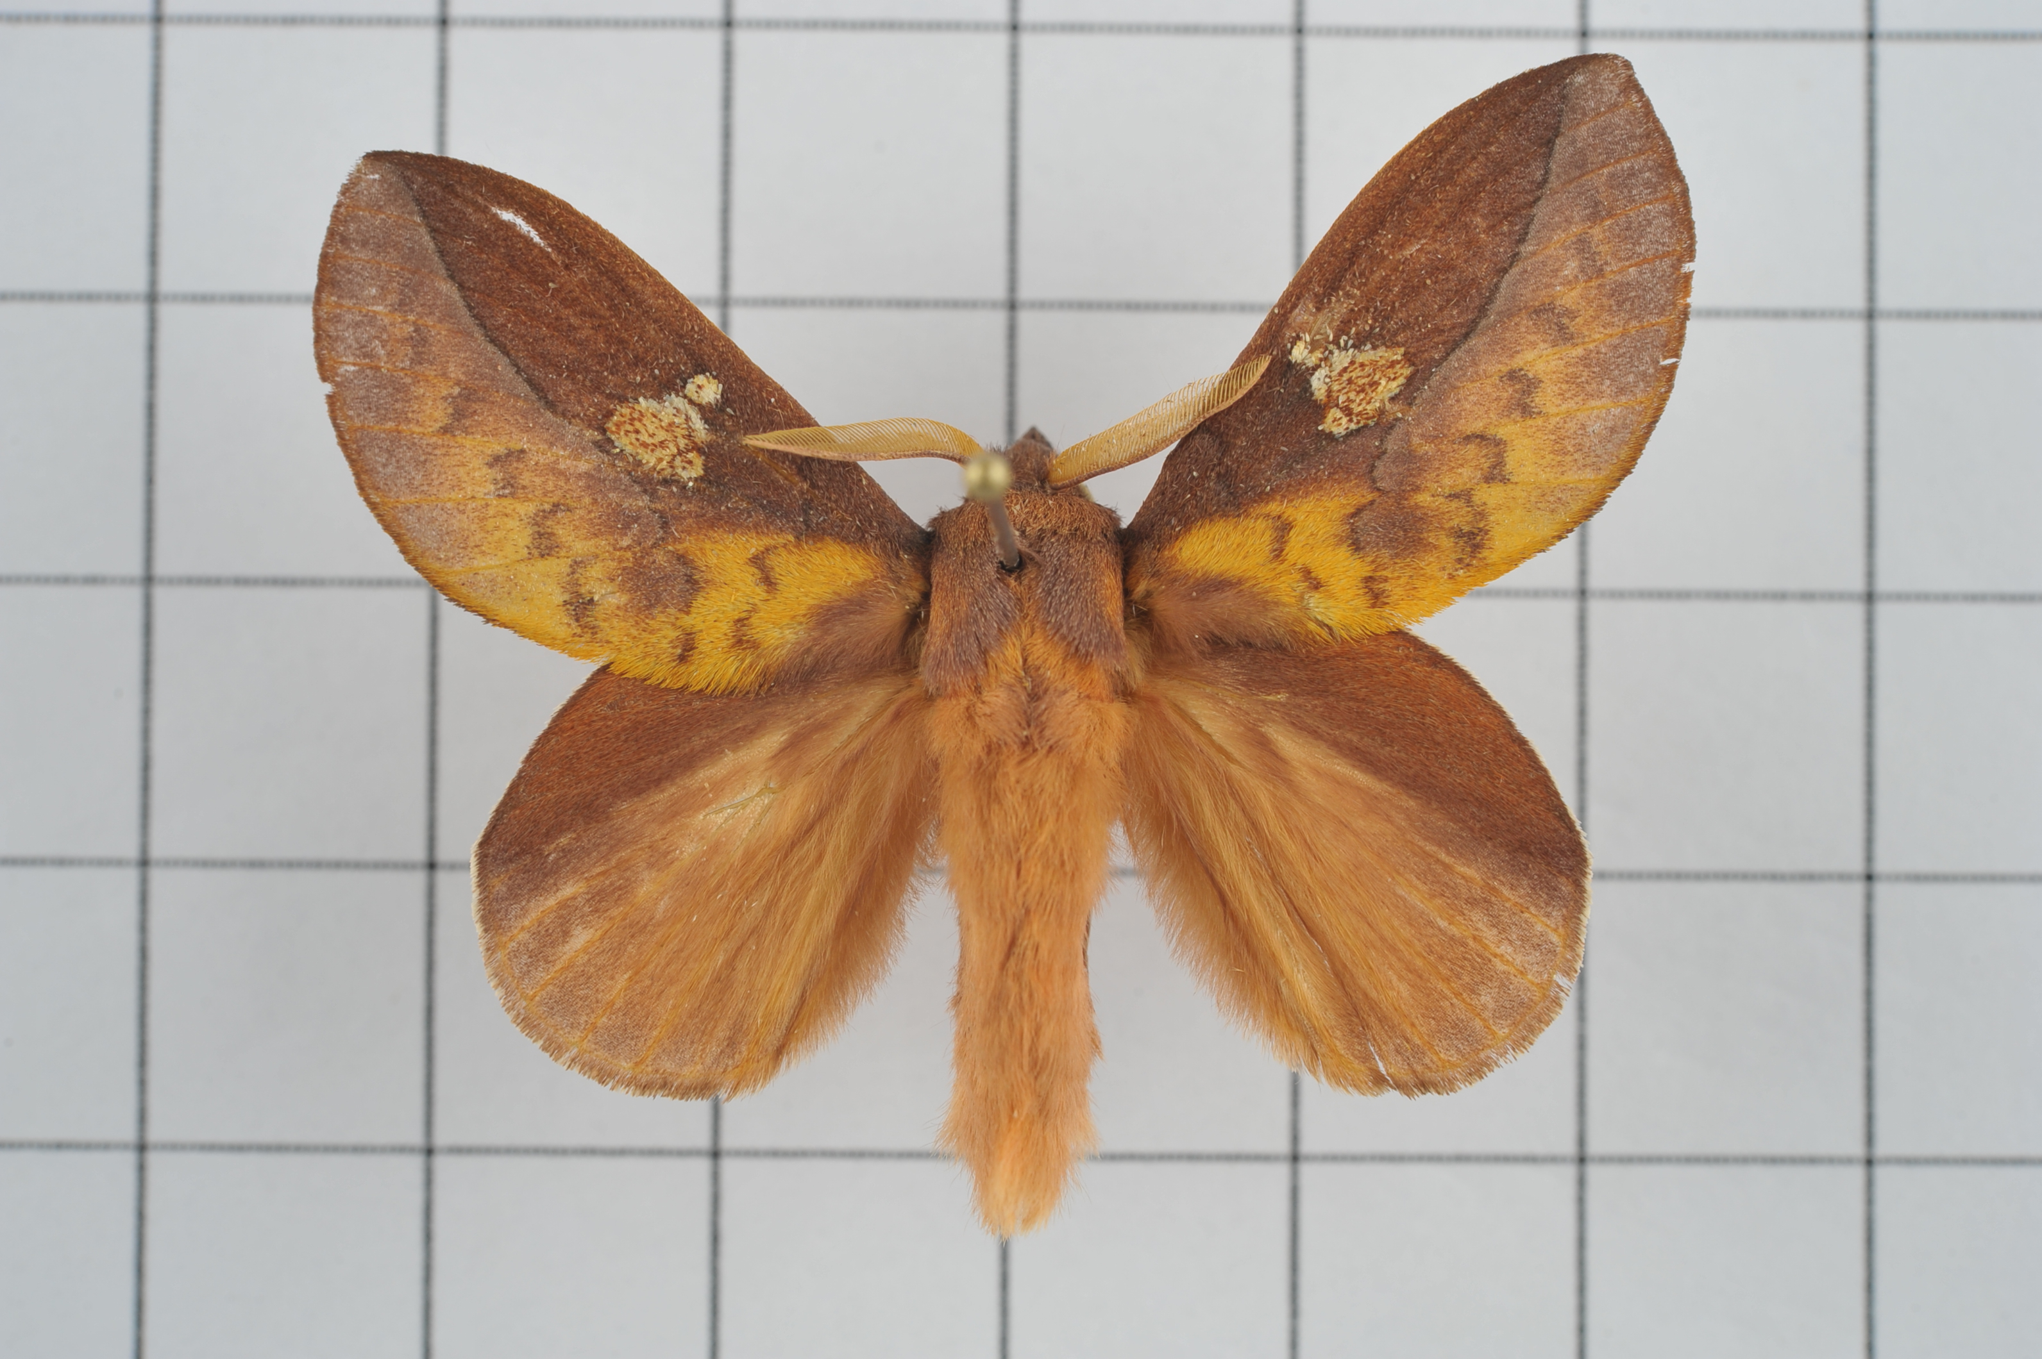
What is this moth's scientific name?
Euthrix laeta arina
